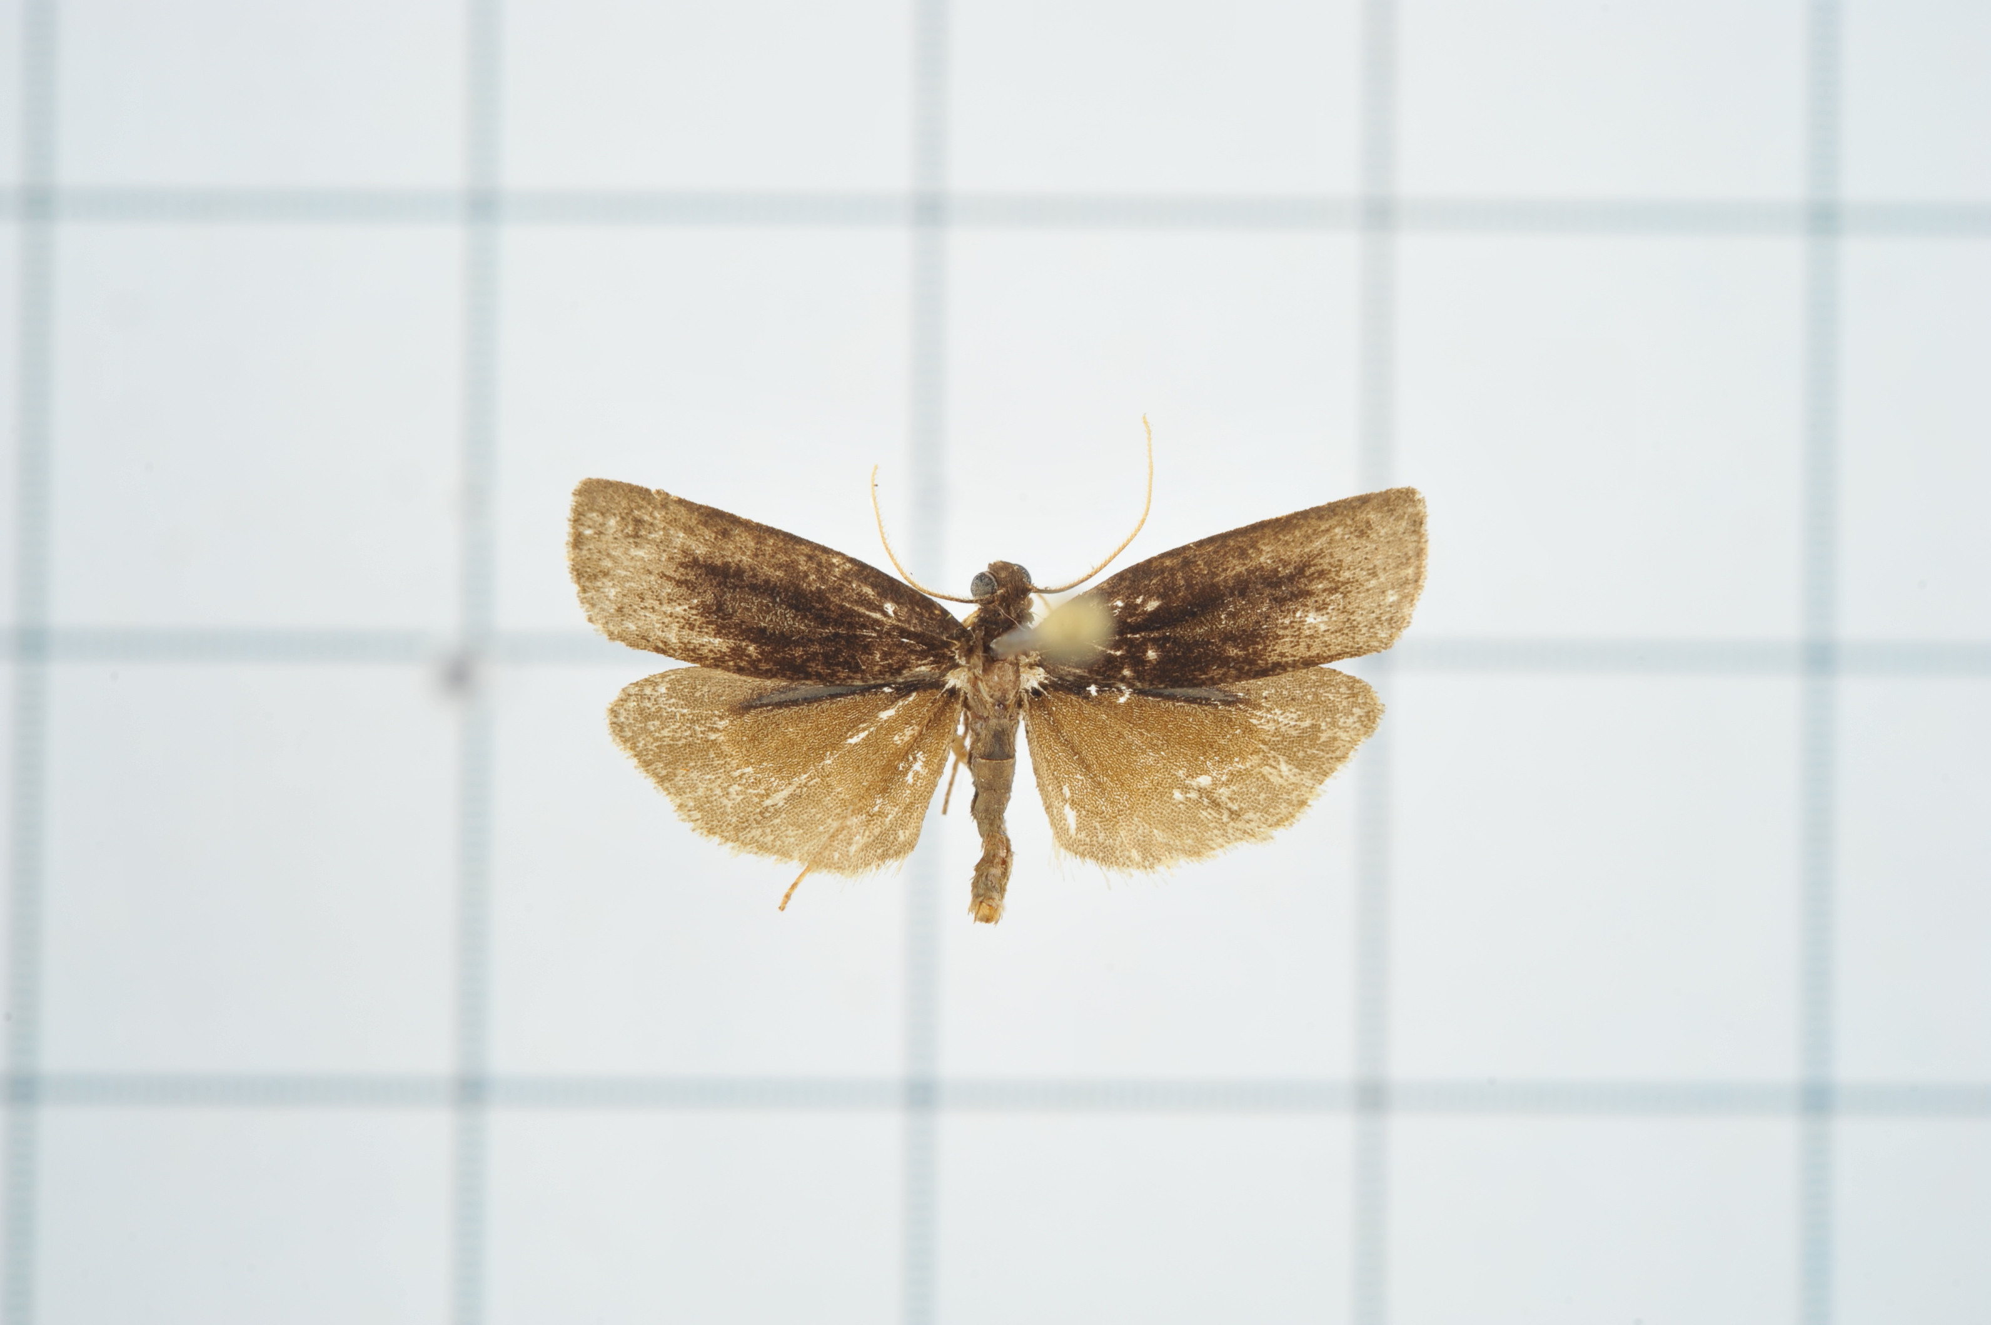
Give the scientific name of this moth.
Blavia scoteola
